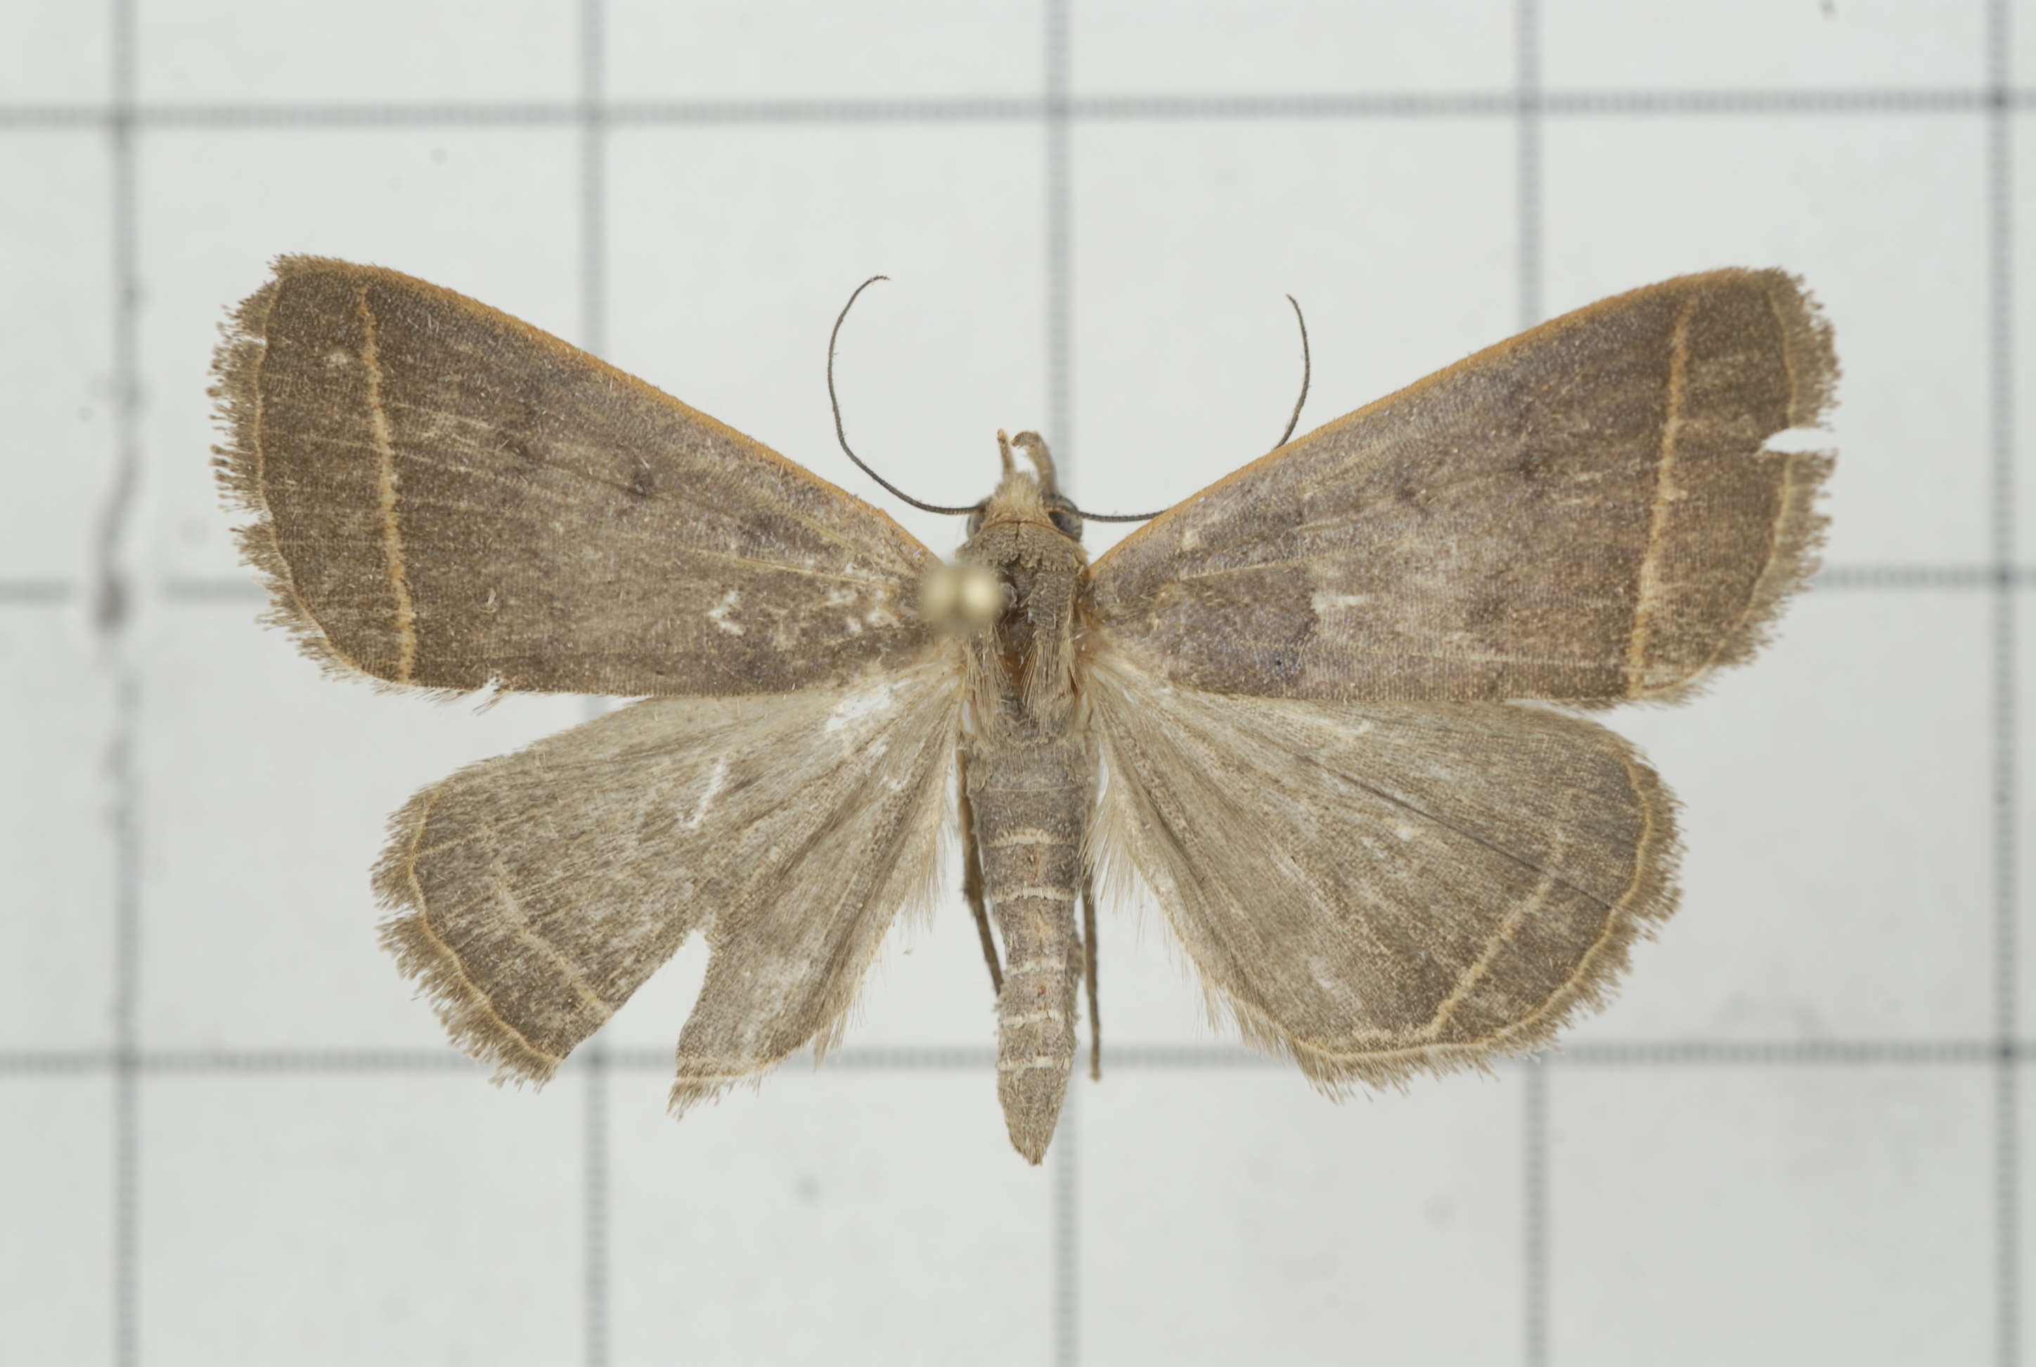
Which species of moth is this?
Simplicia cornicalis
